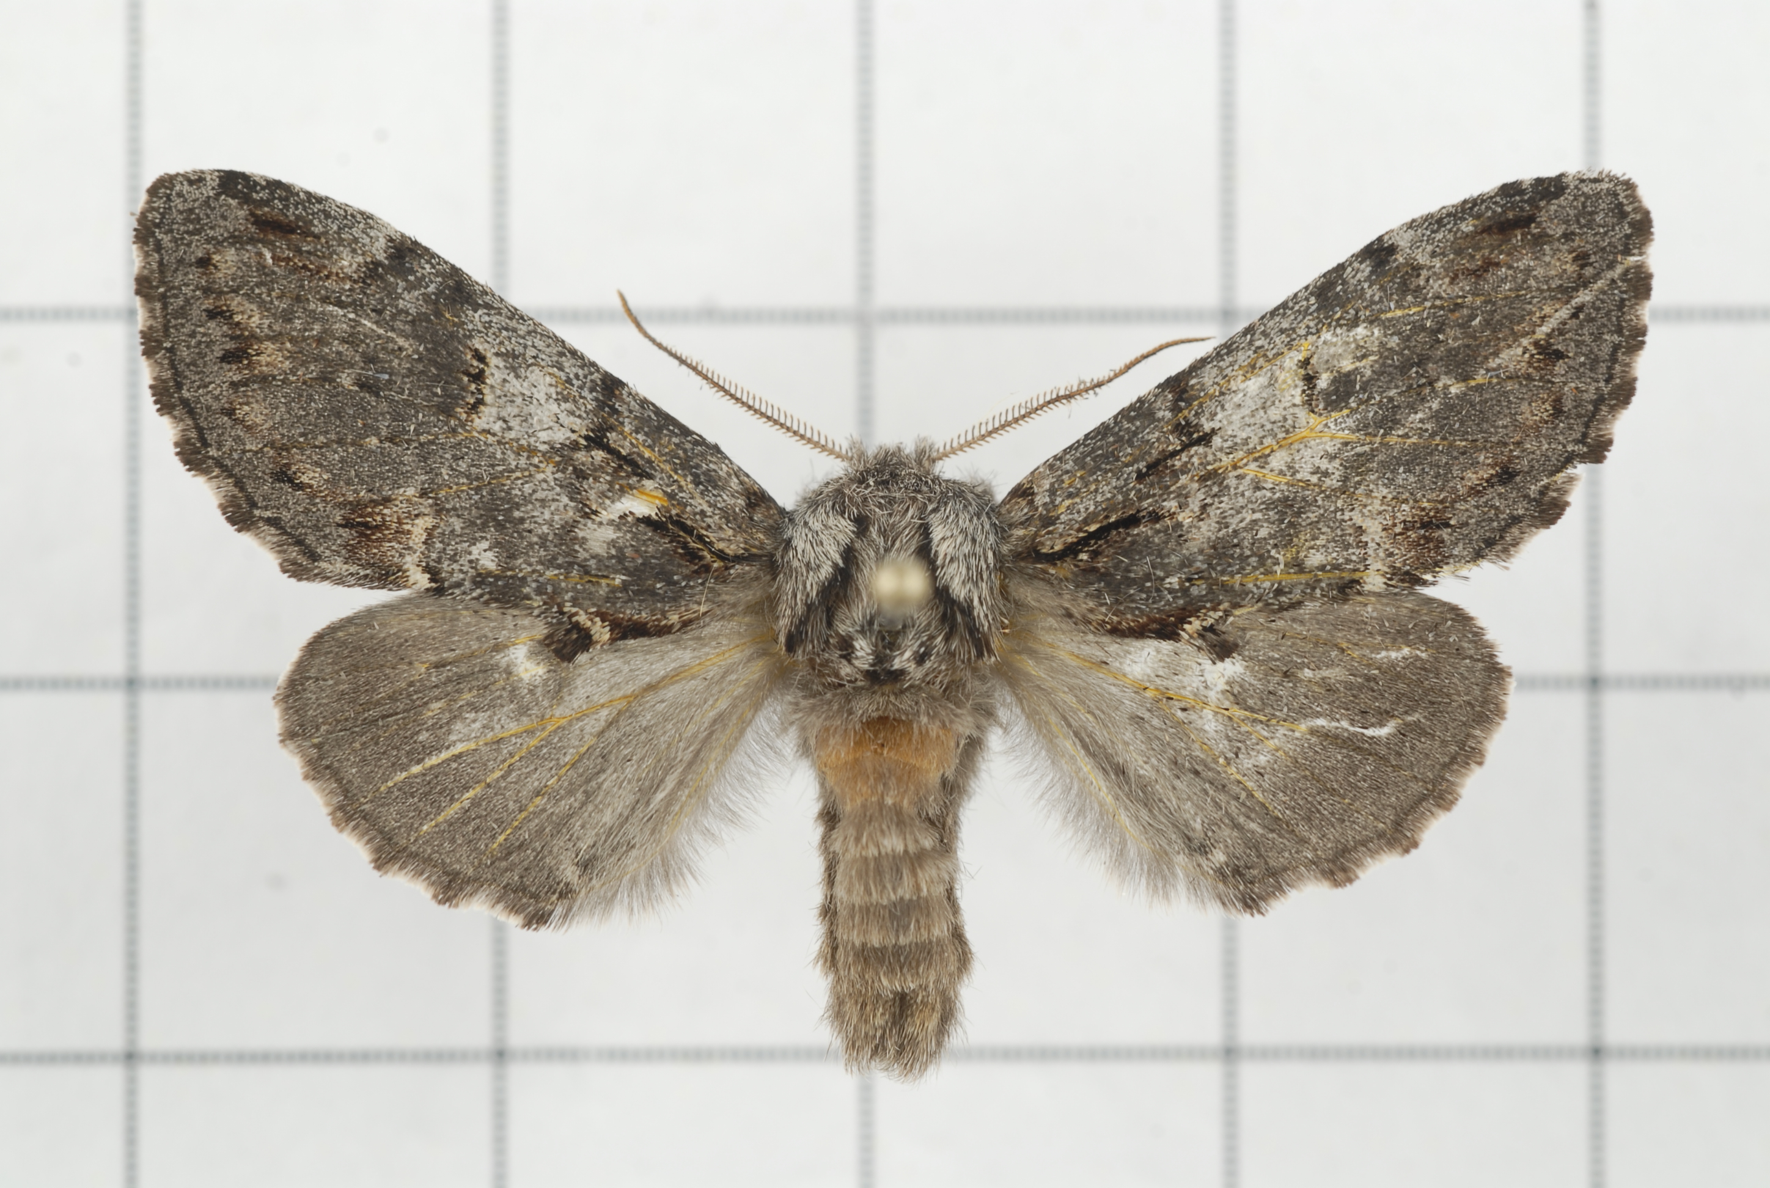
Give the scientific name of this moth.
Notodonta griseotincta
